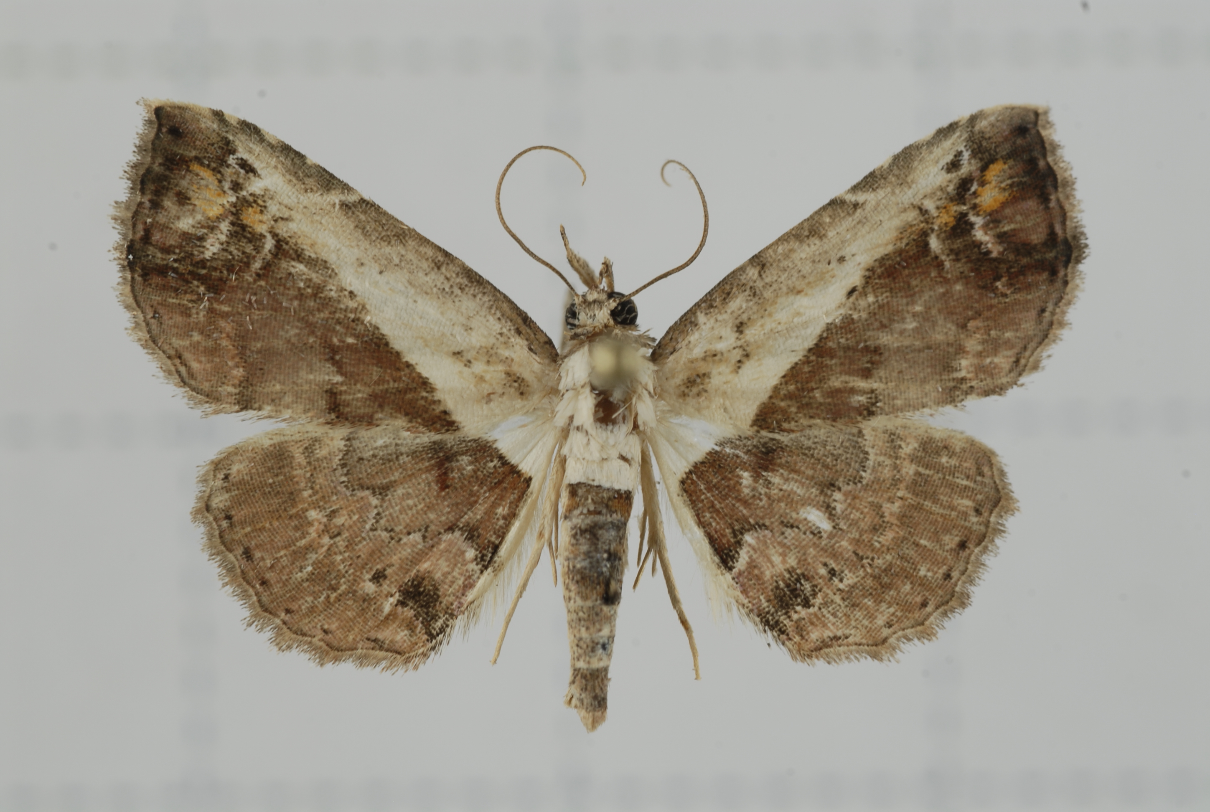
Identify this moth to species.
Lophoruza albicostalis
